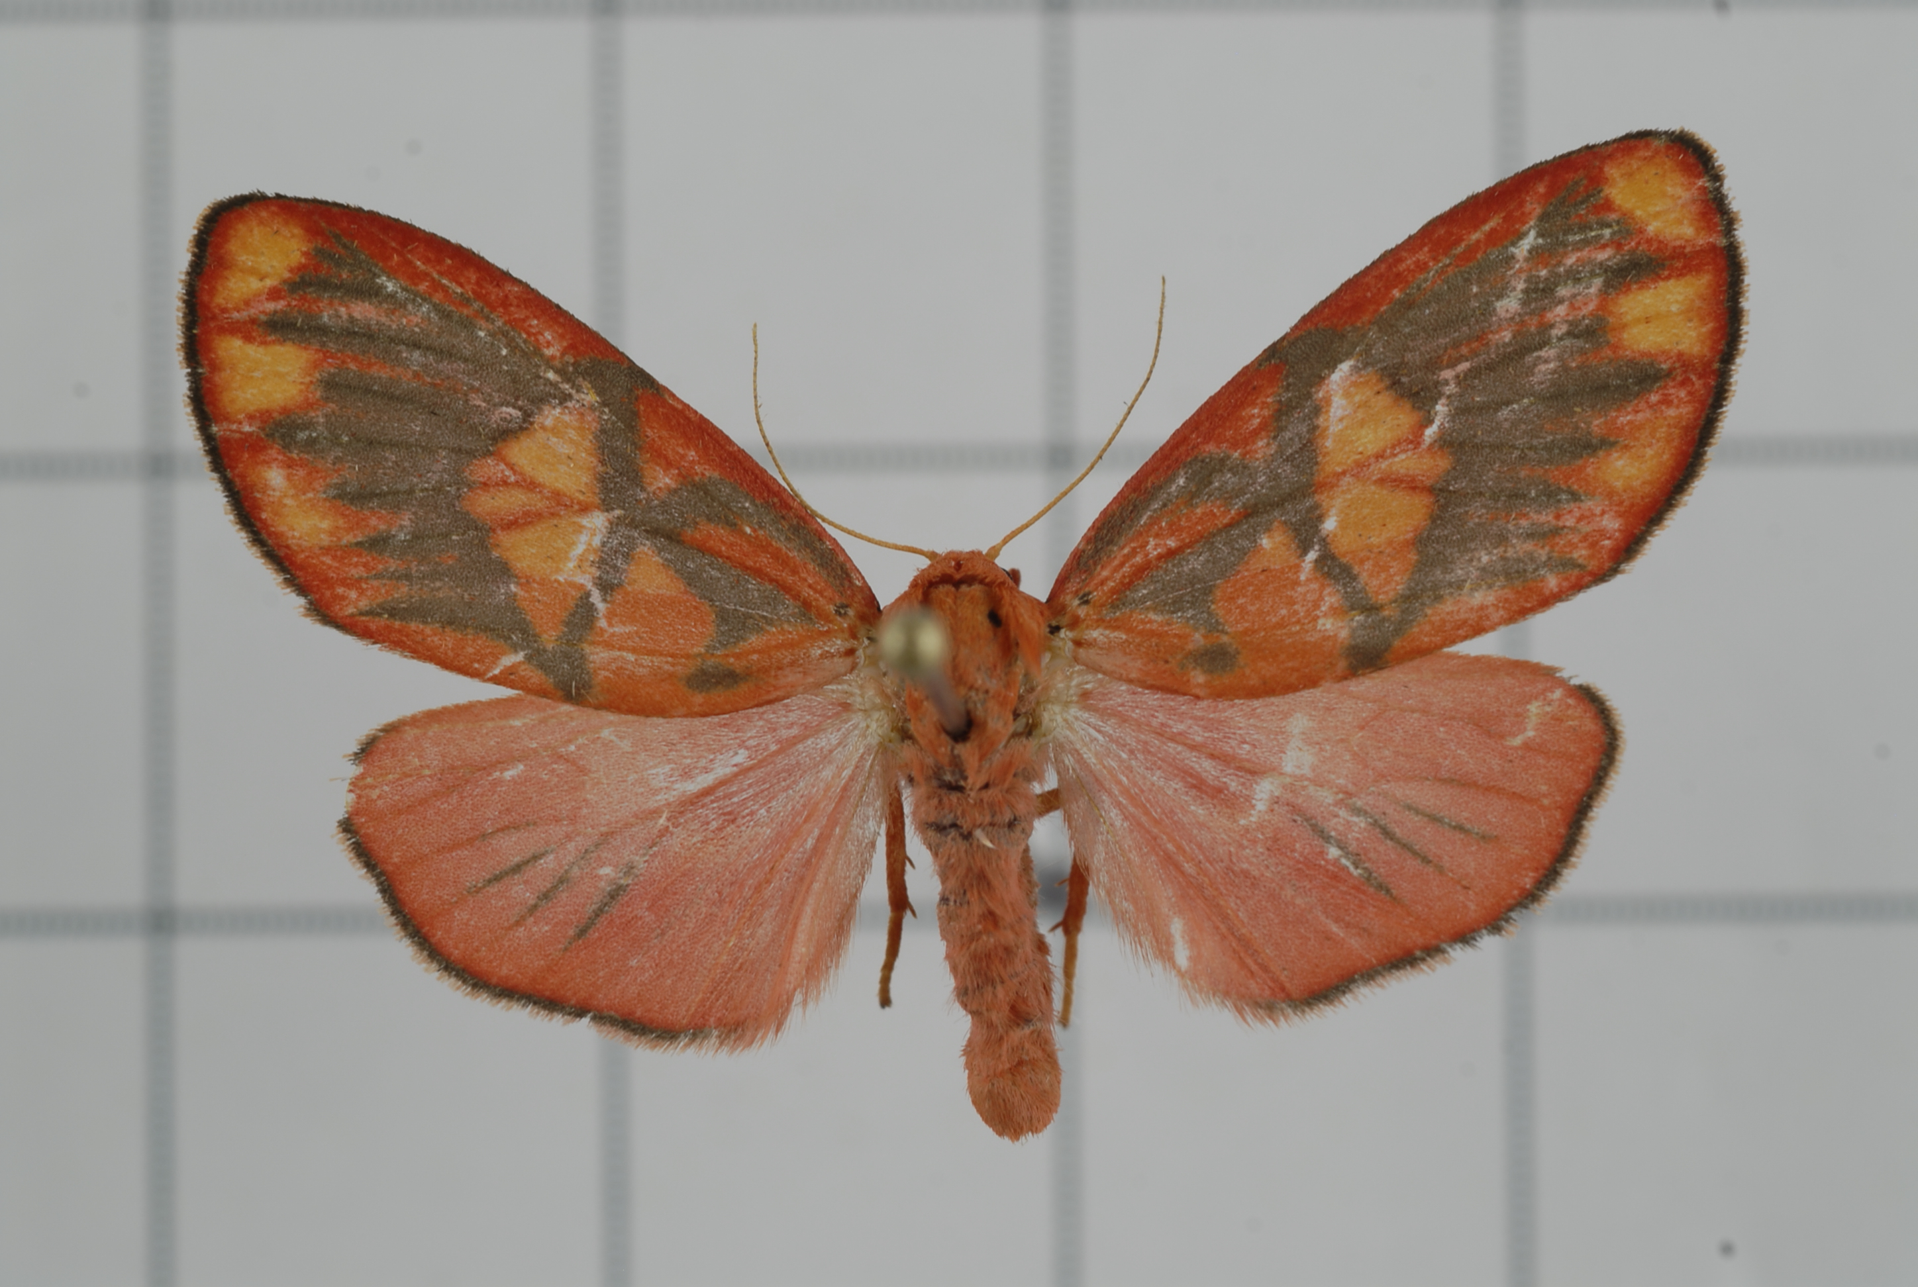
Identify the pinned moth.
Matsumursine horishanella
